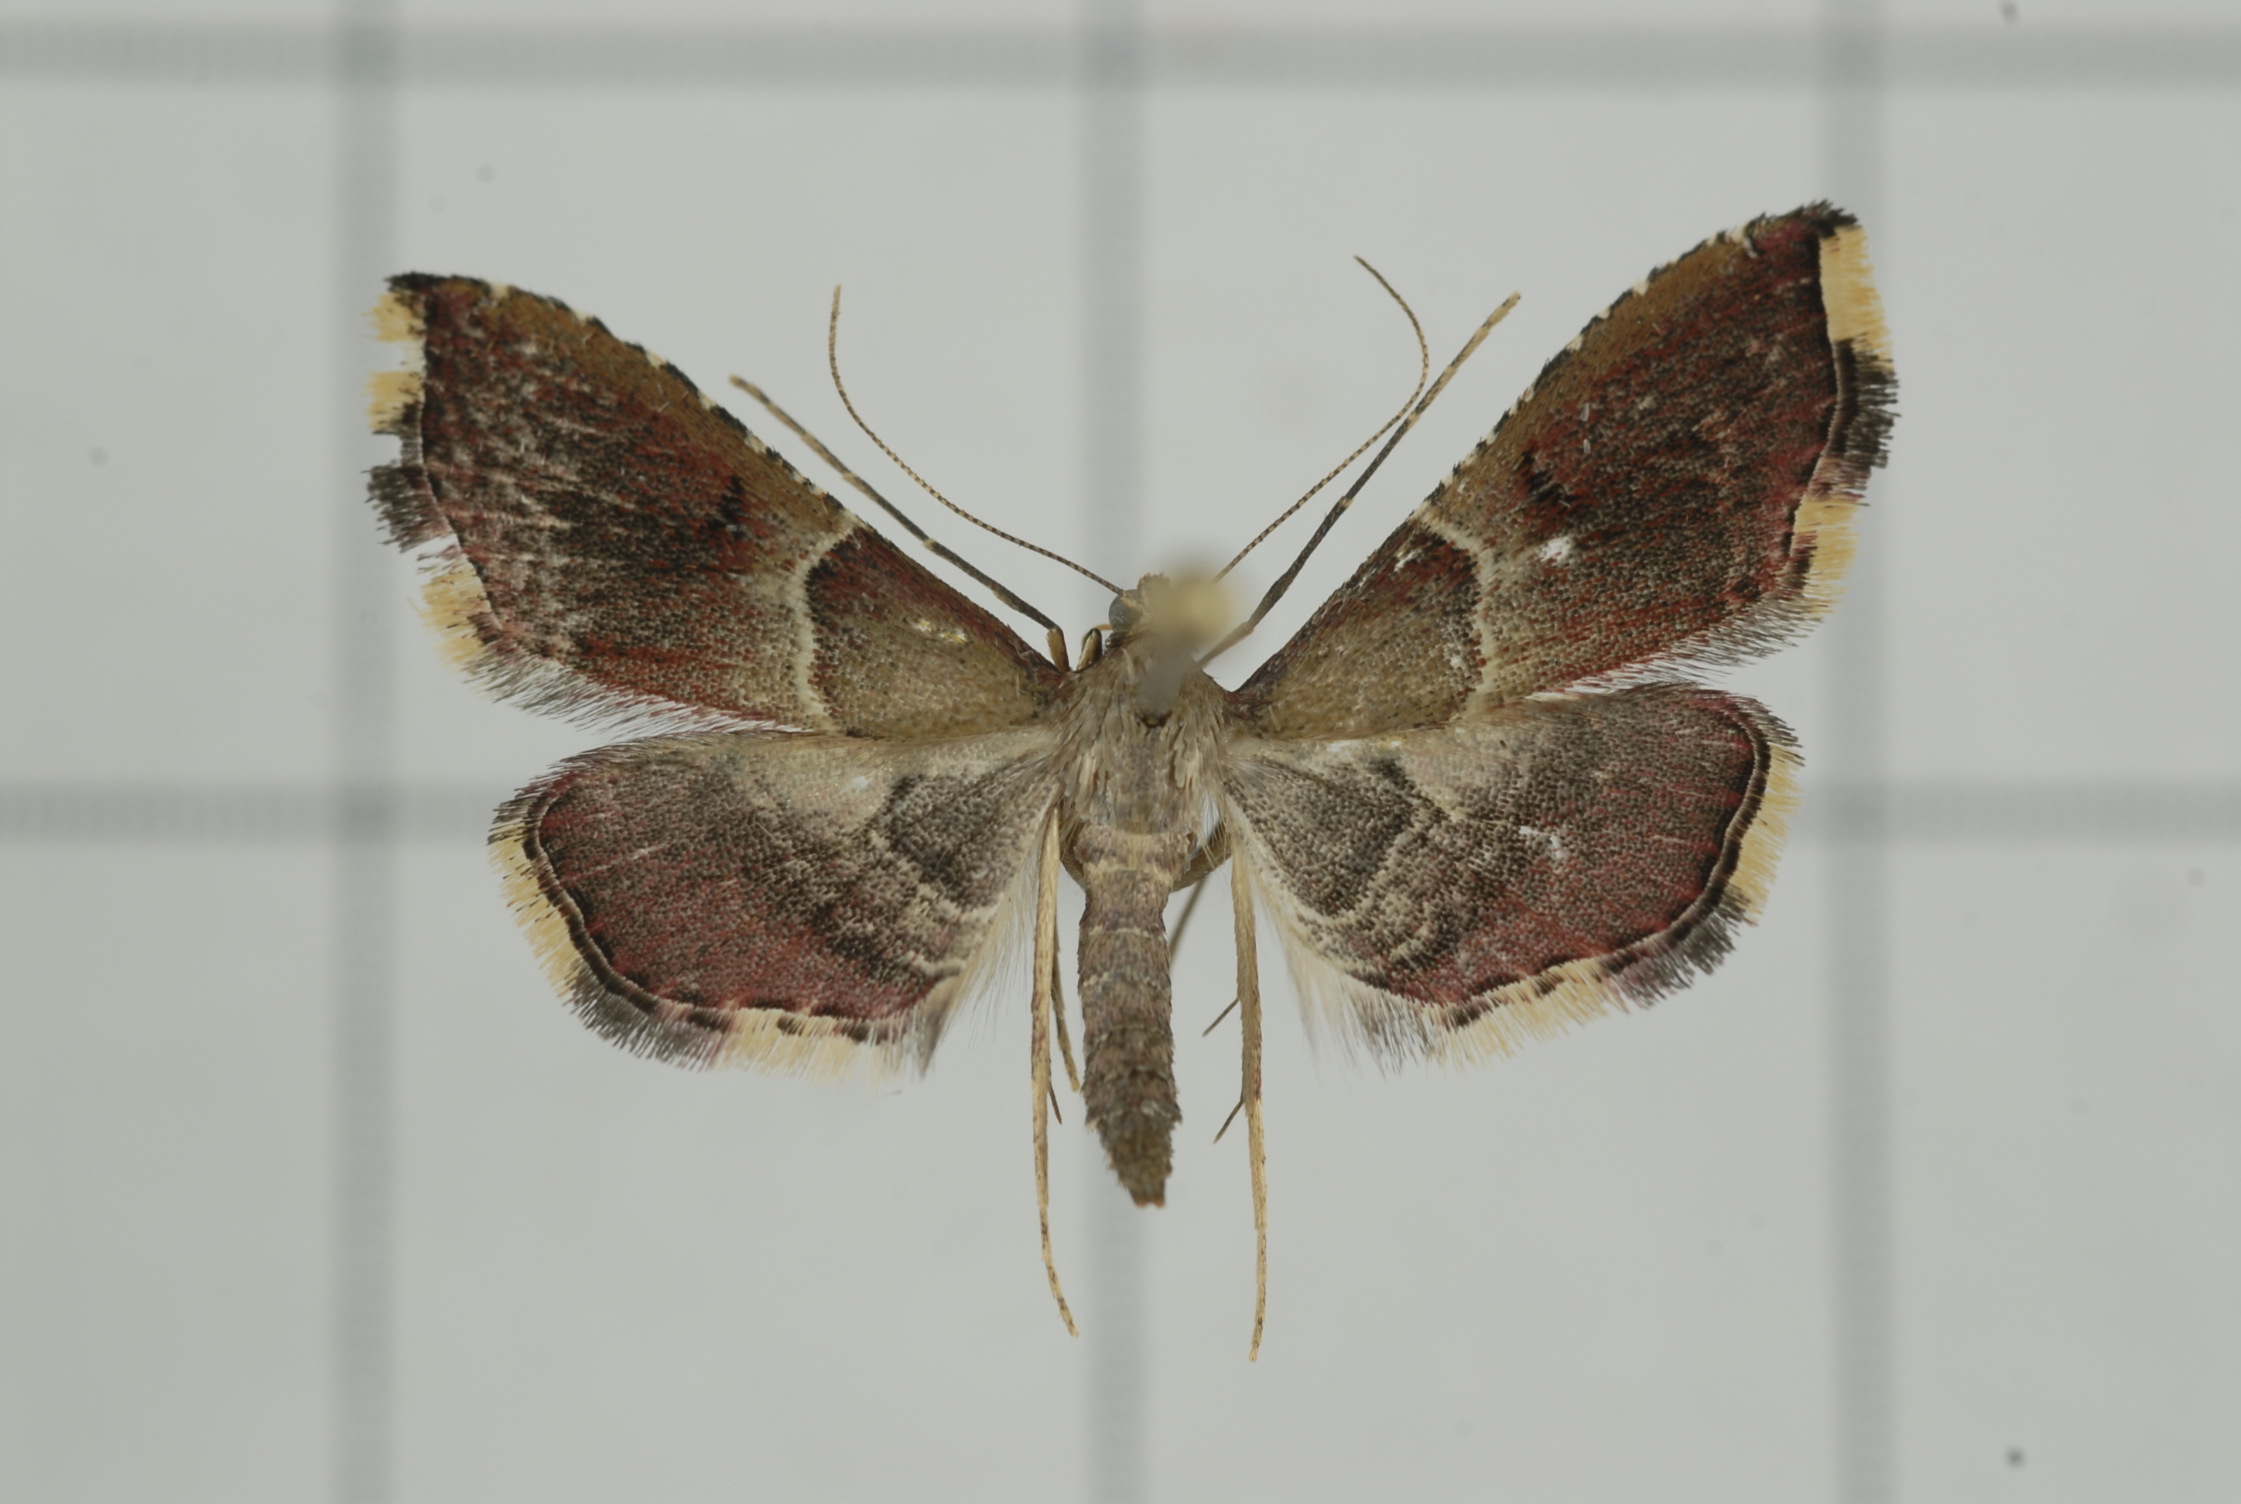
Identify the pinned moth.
Endotricha similata
